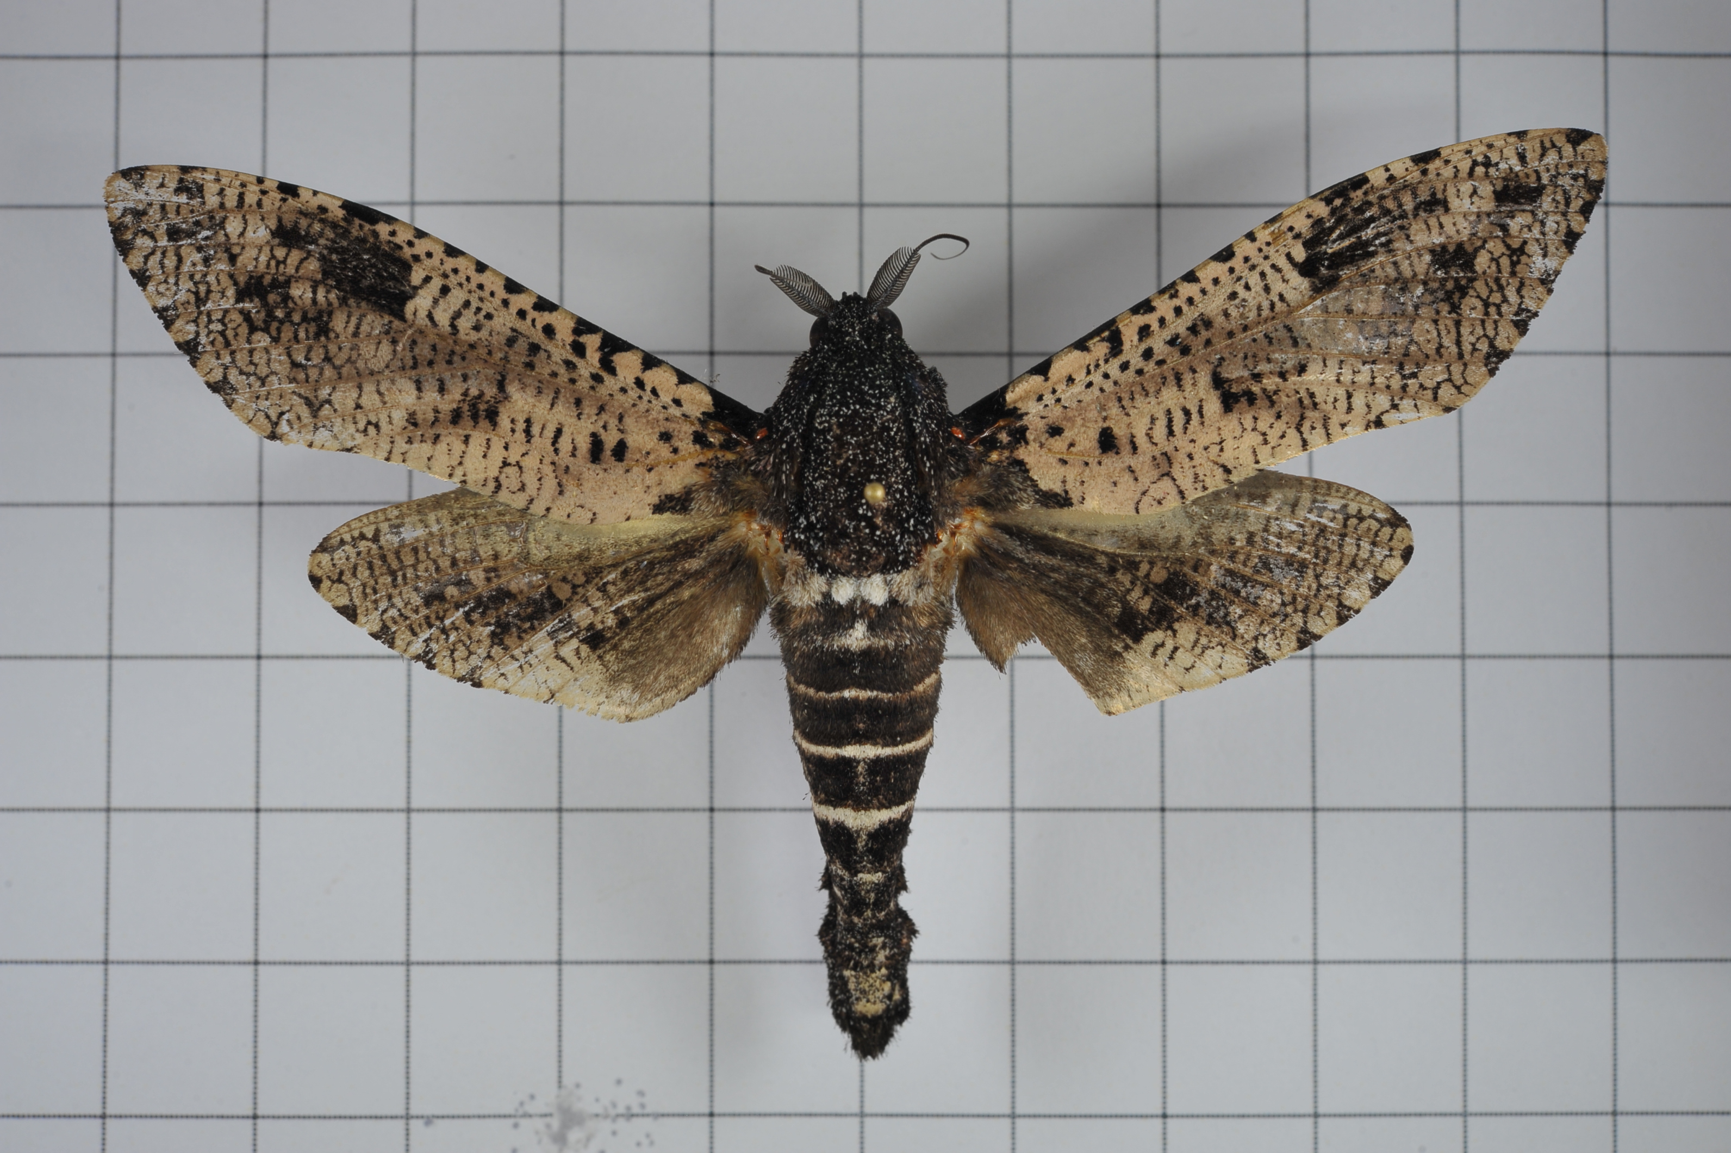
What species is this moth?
Xyleutes strix
